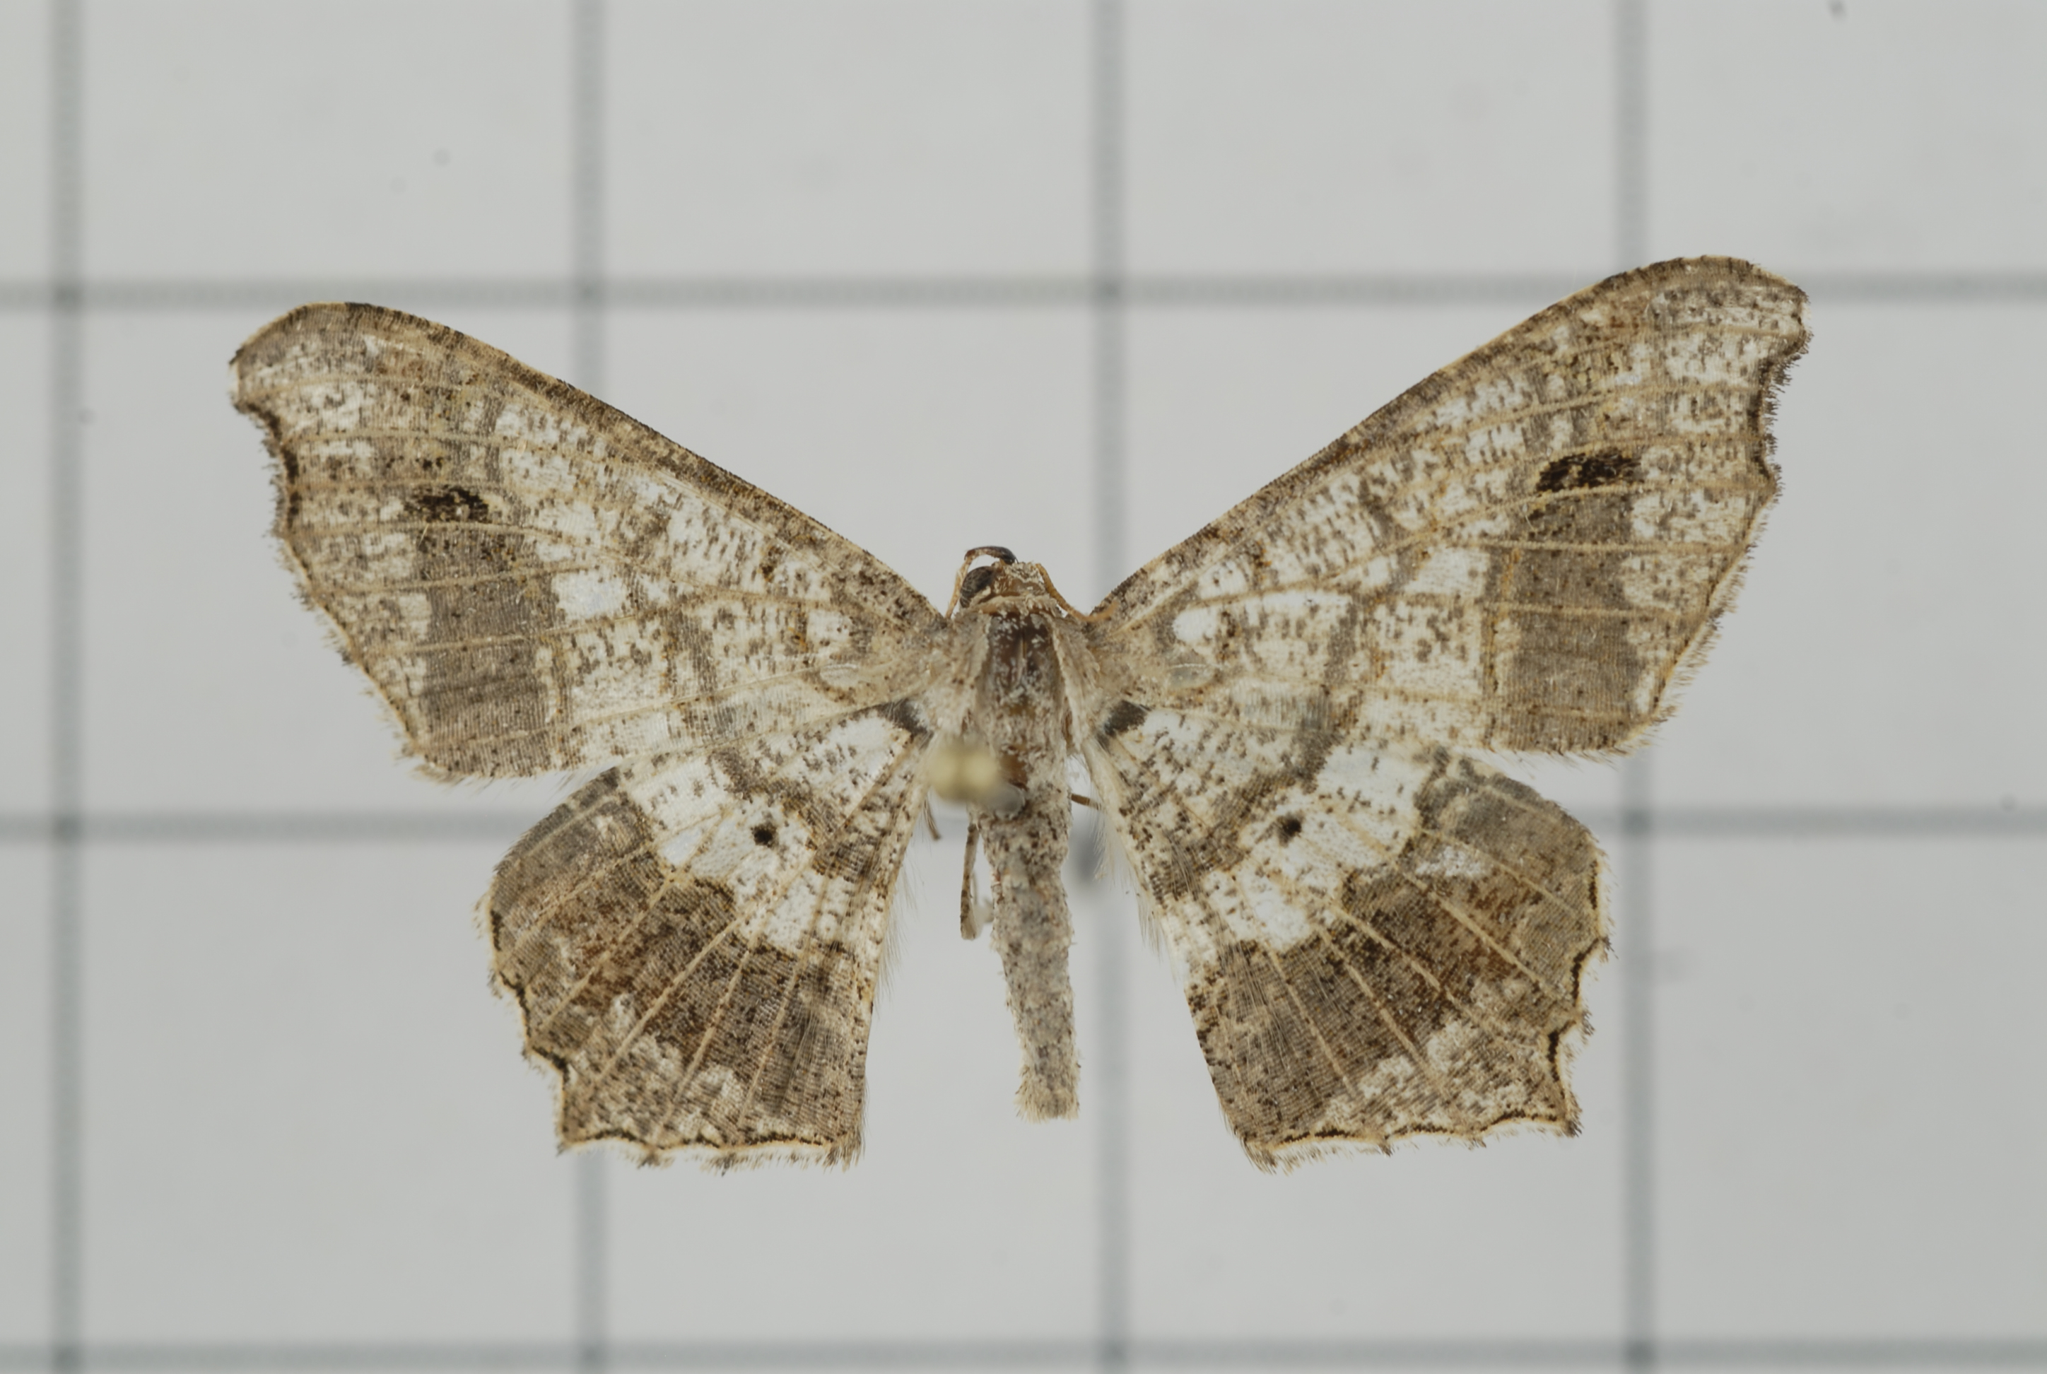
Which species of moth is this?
Chiasmia emersaria
